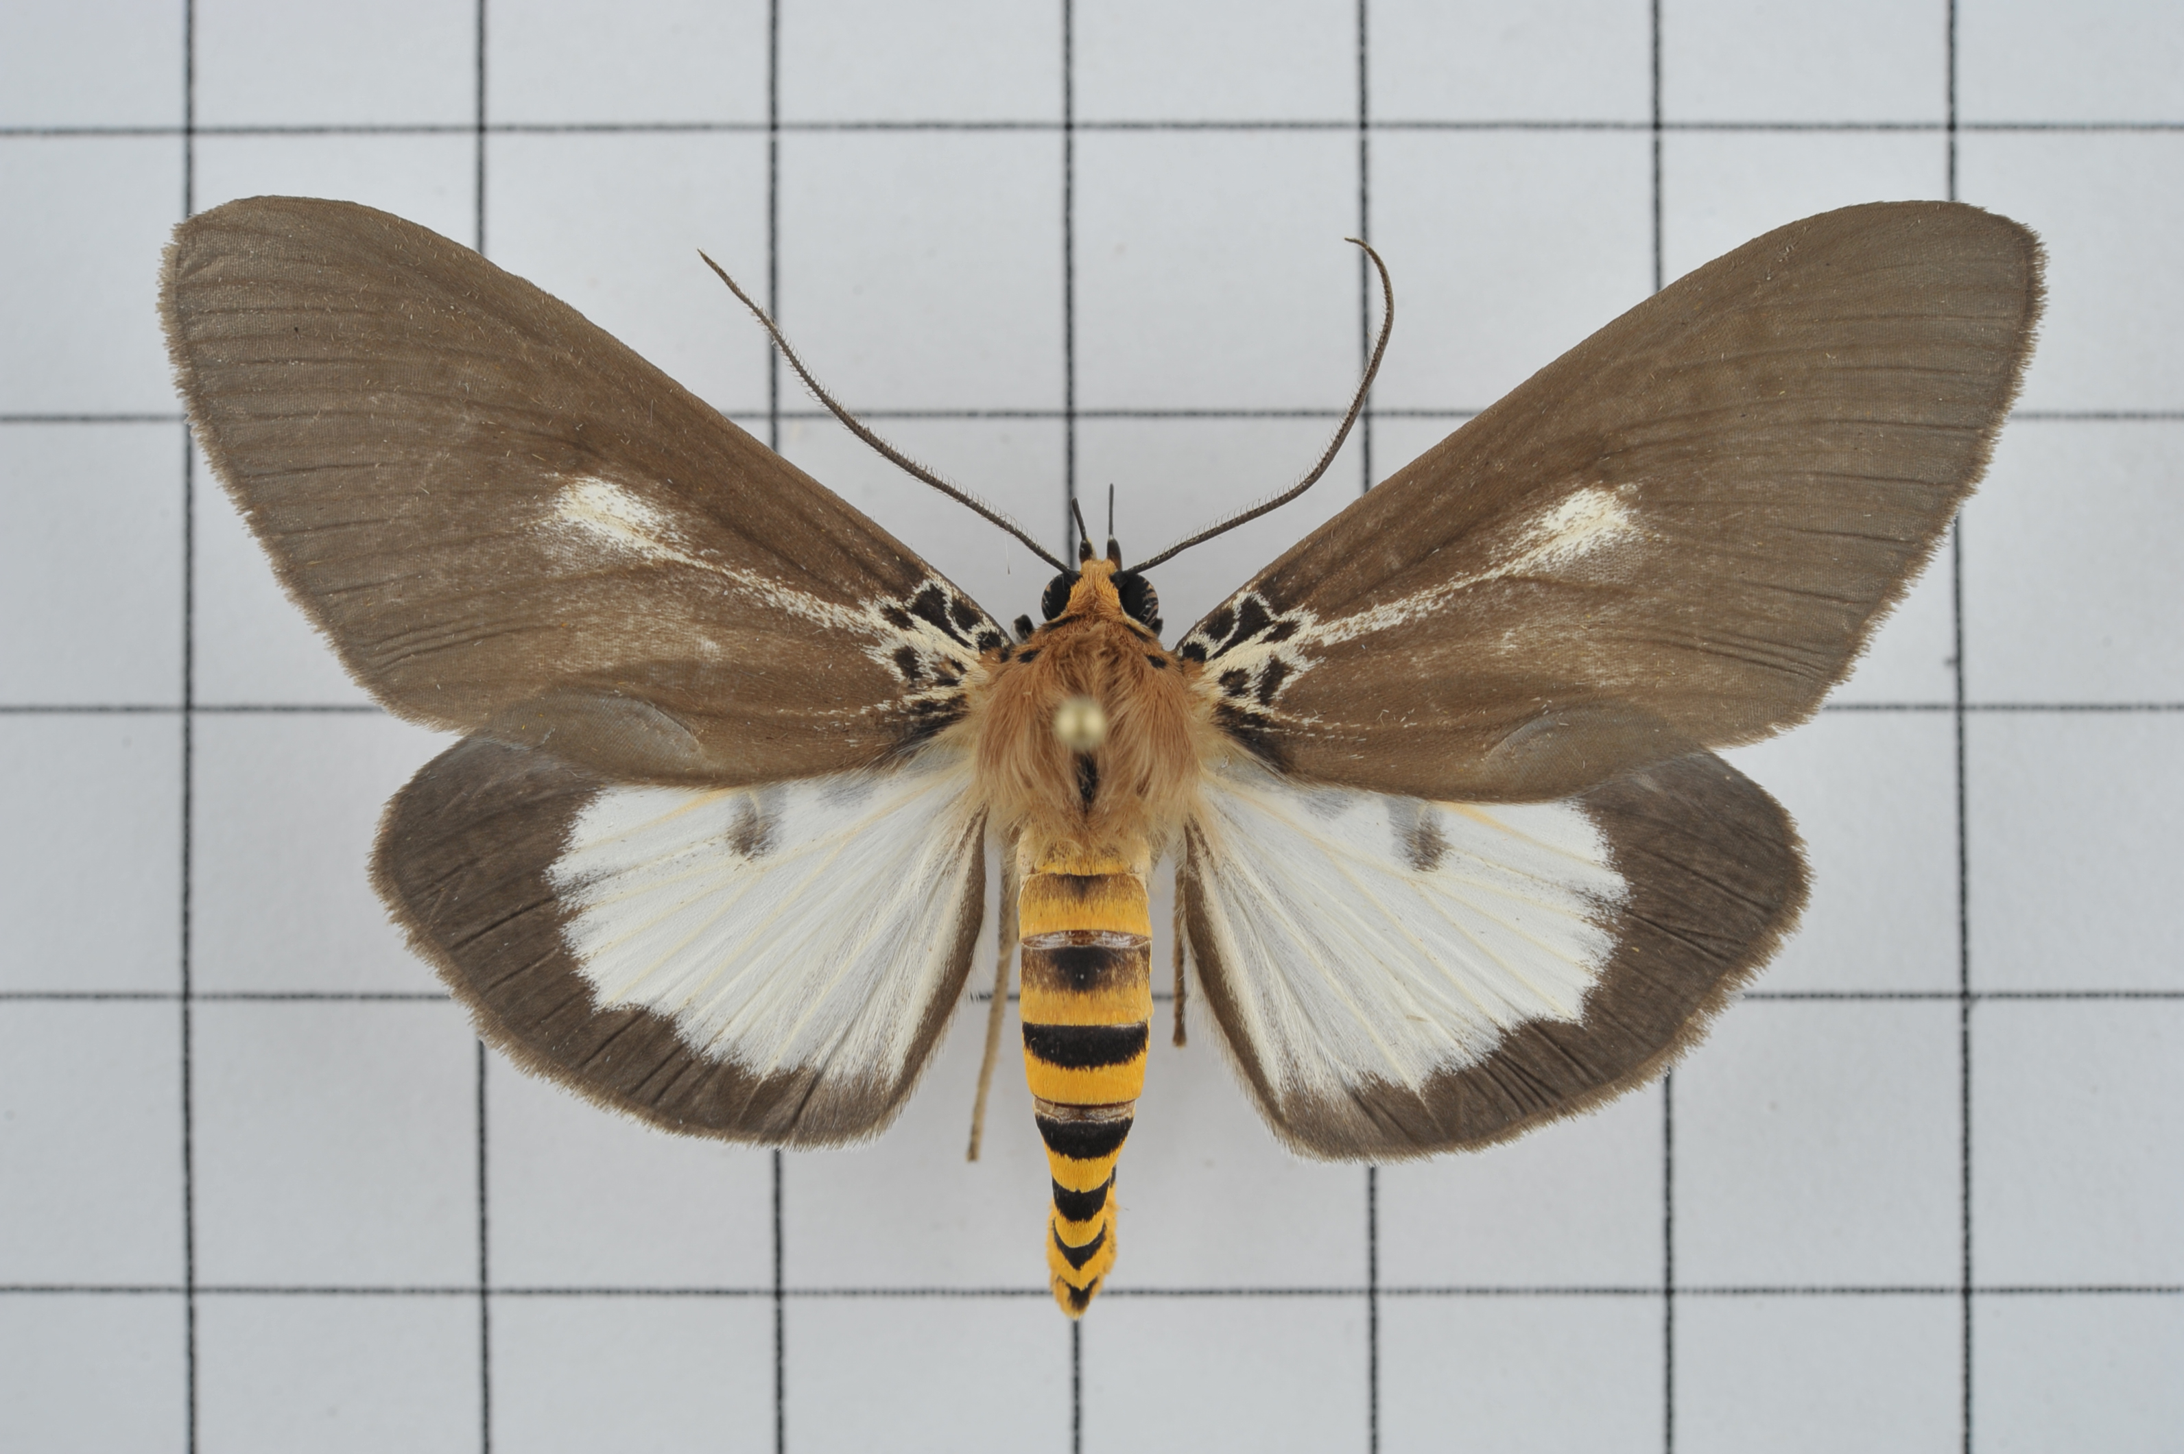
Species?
Asota heliconia zebrina
